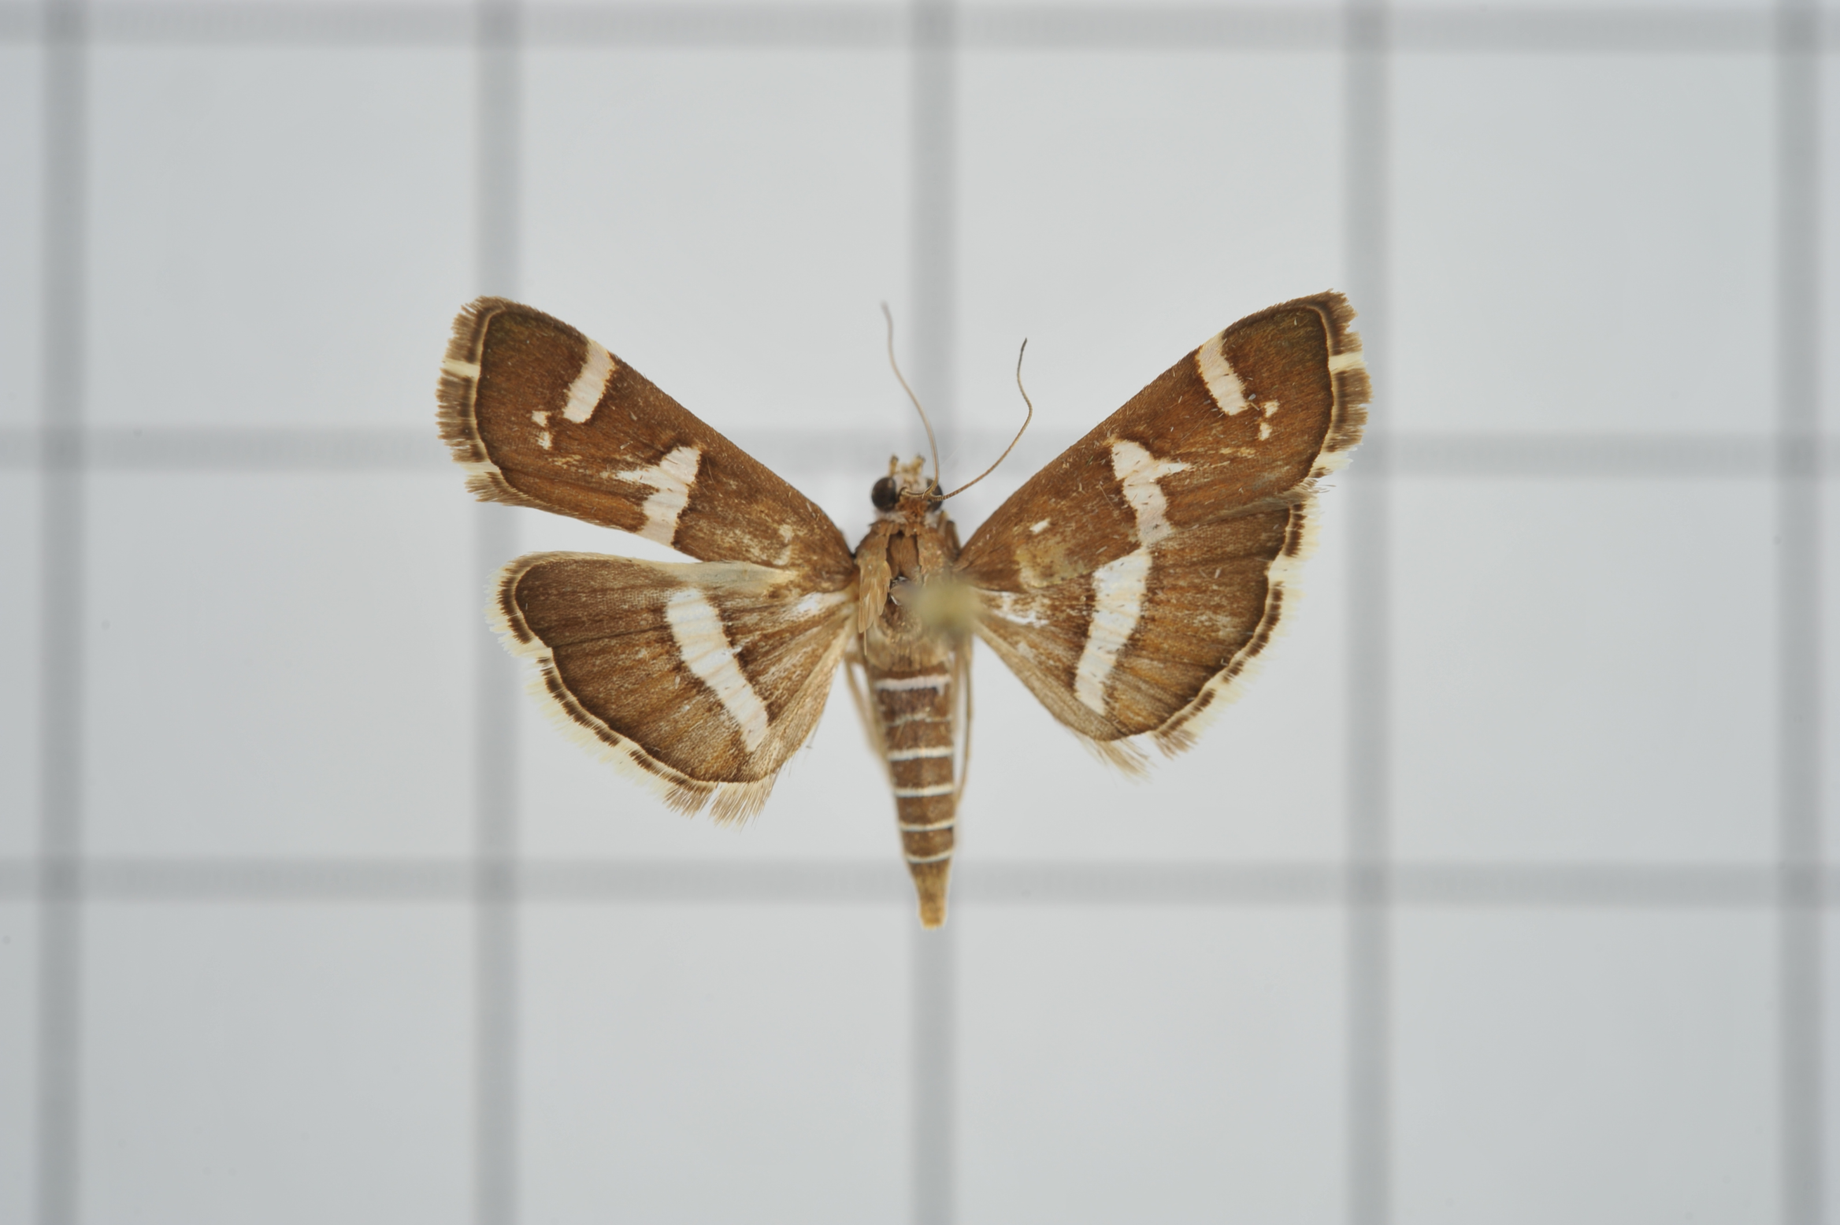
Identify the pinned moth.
Spoladea recurvalis
